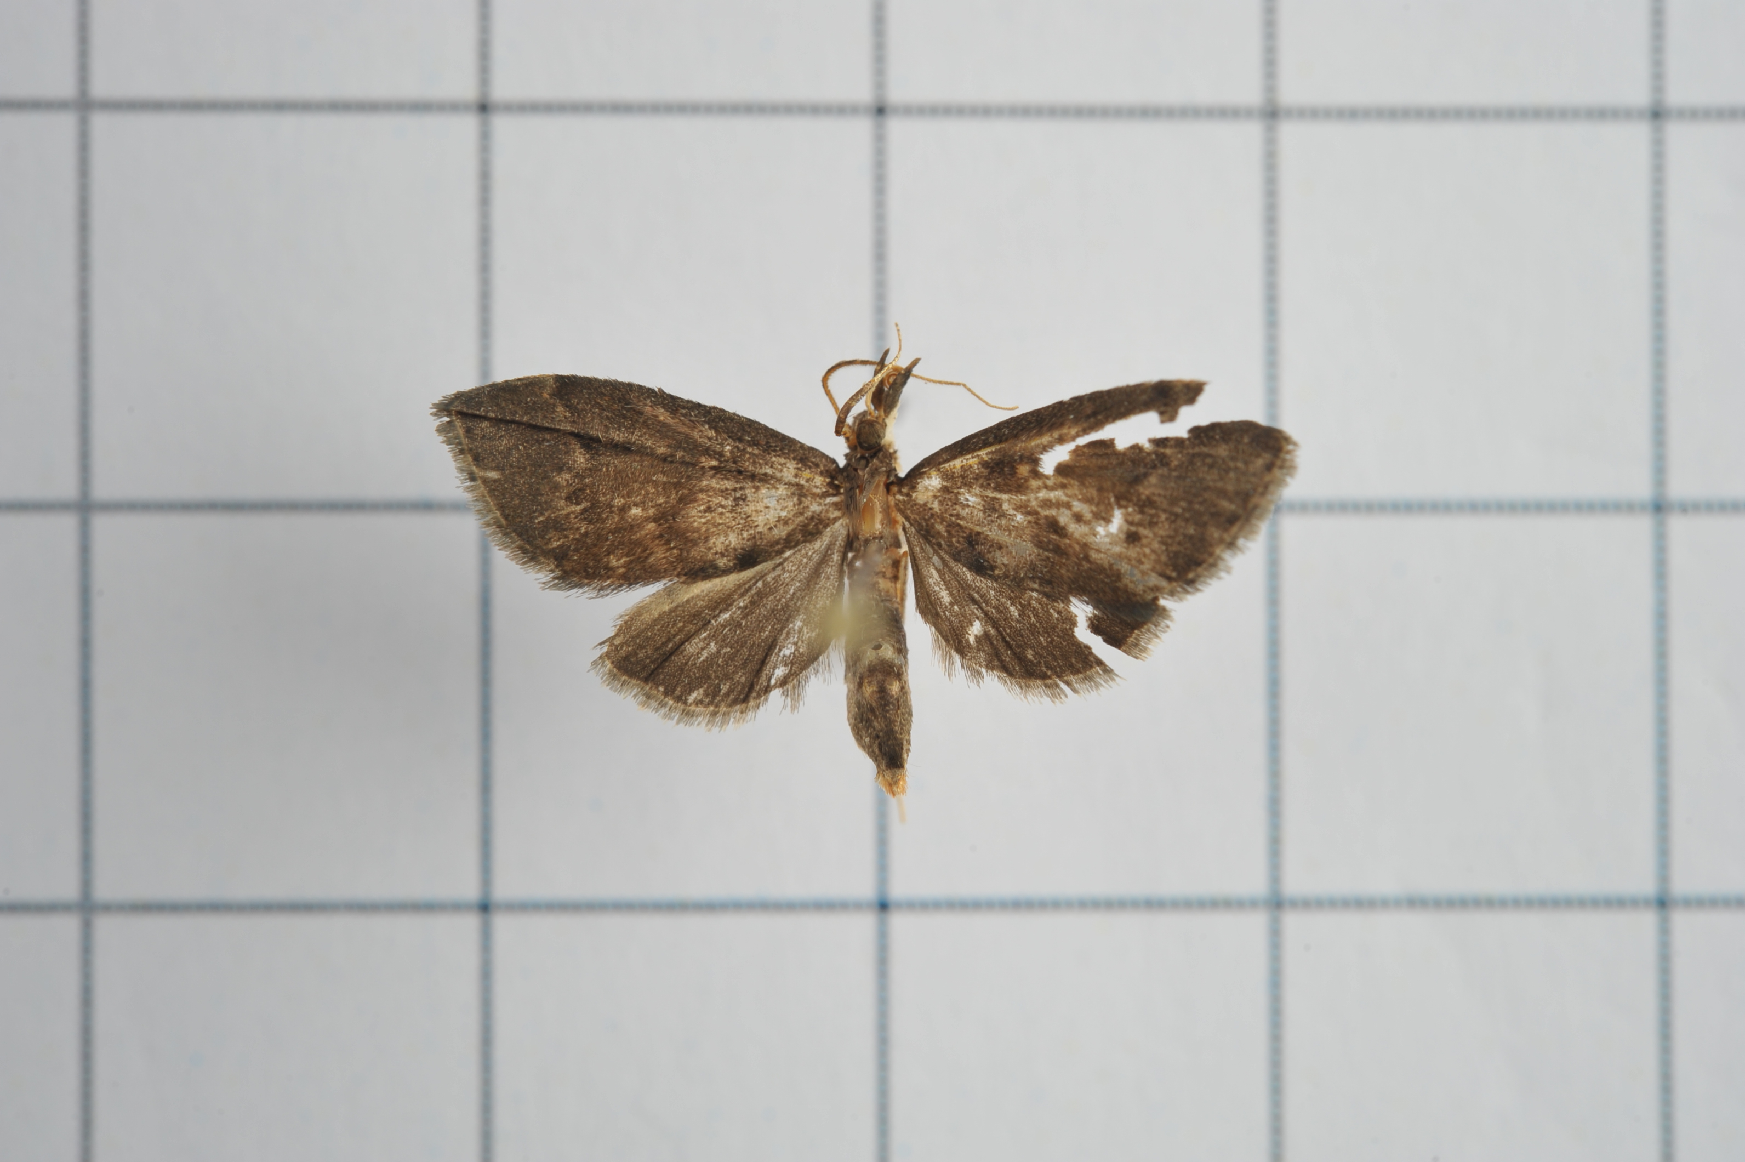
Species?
Camptomastix hisbonalis
